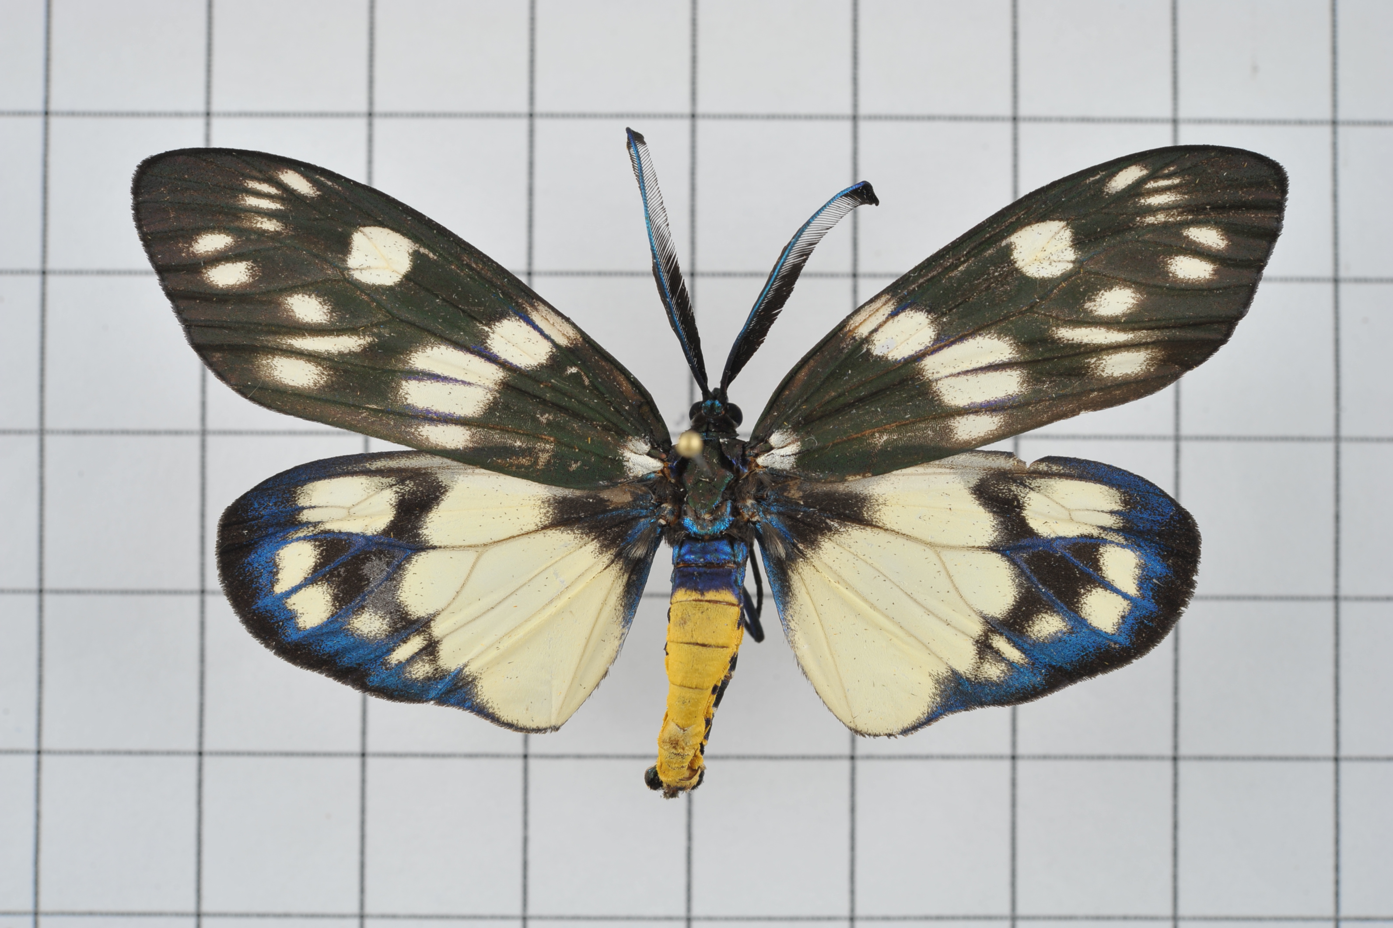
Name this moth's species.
Eterusia aedea formosana
